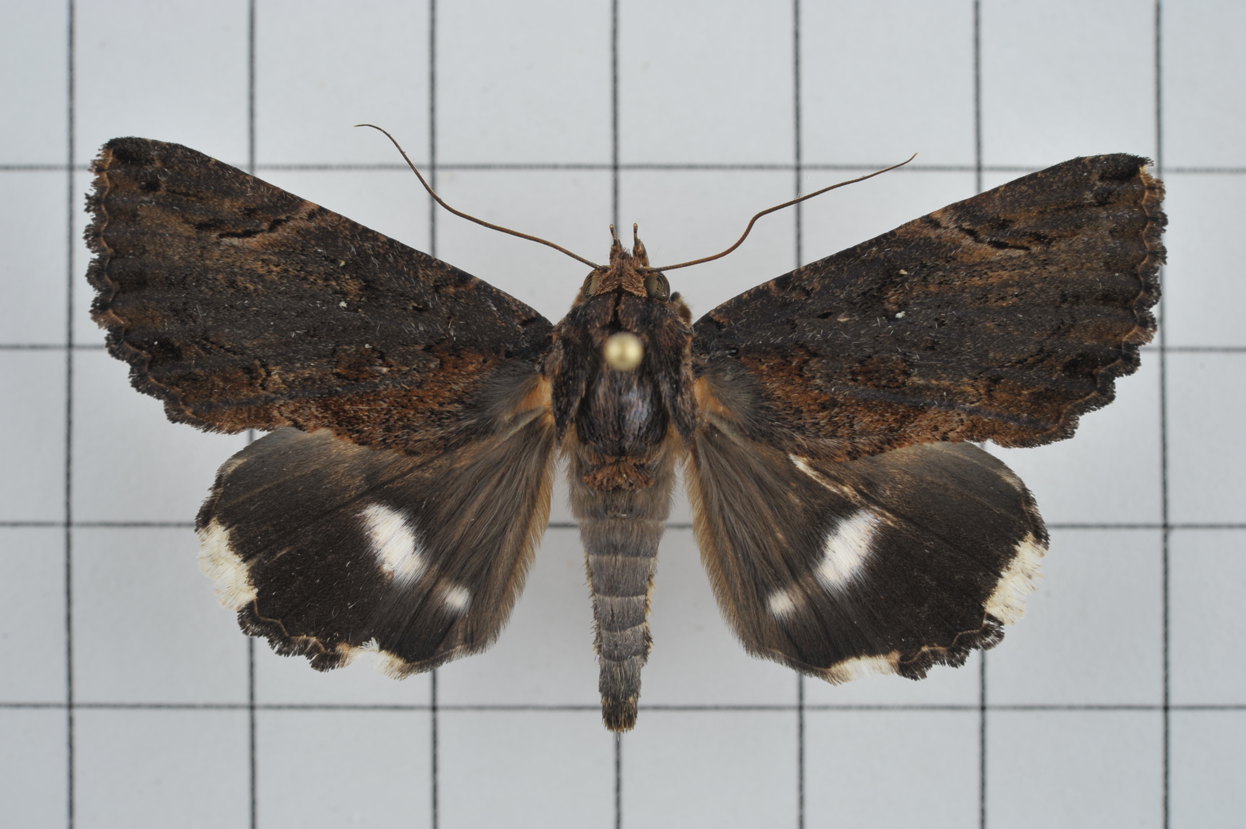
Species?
Ercheia cyllaria
